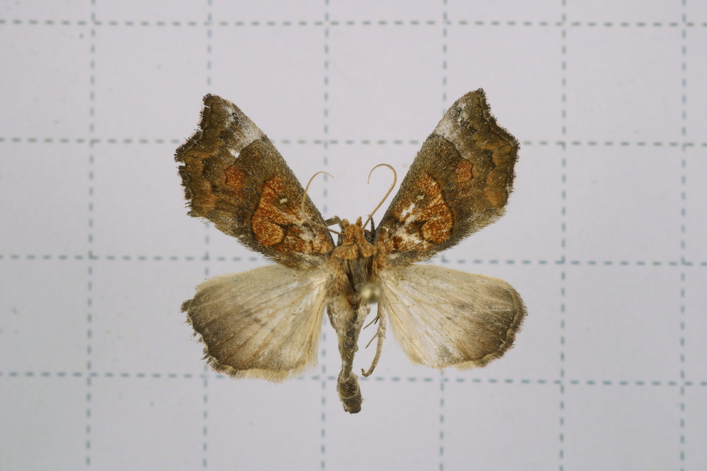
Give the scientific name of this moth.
Cosmophila lyona
